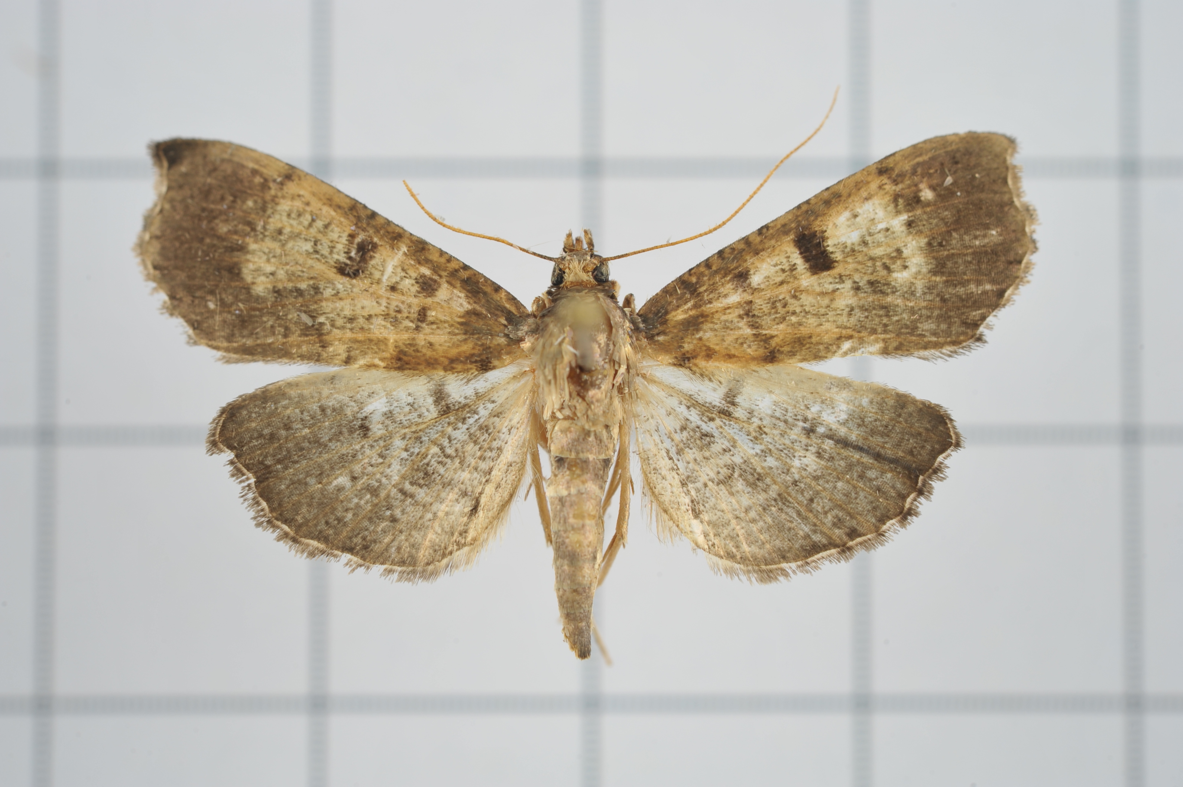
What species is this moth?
Ceratarcha umbrosa
